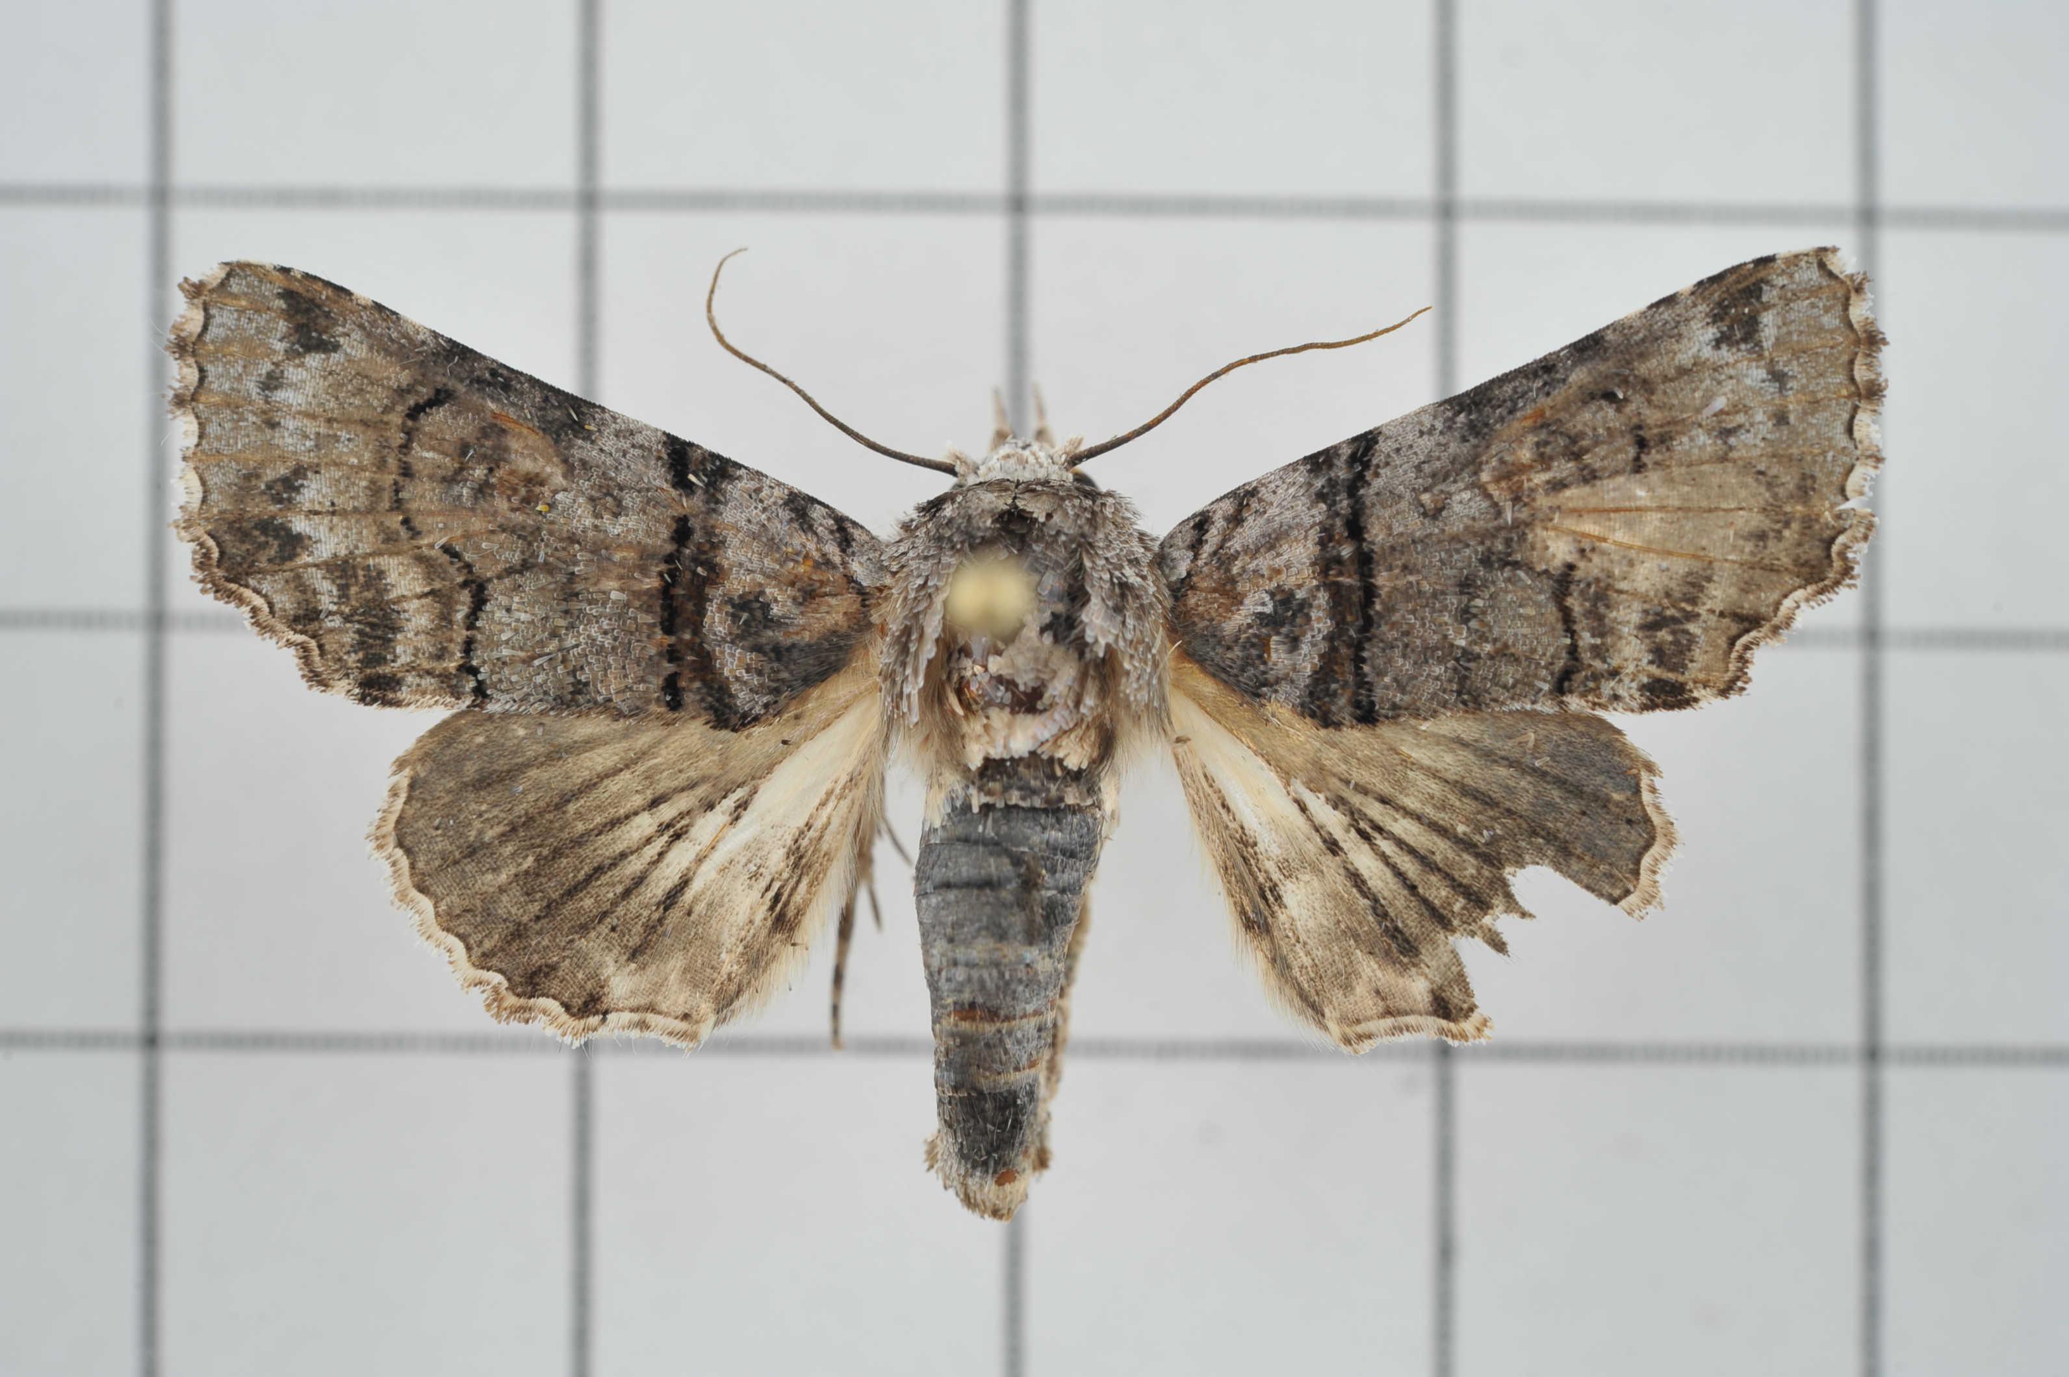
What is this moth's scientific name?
Aplotelia diplographa
